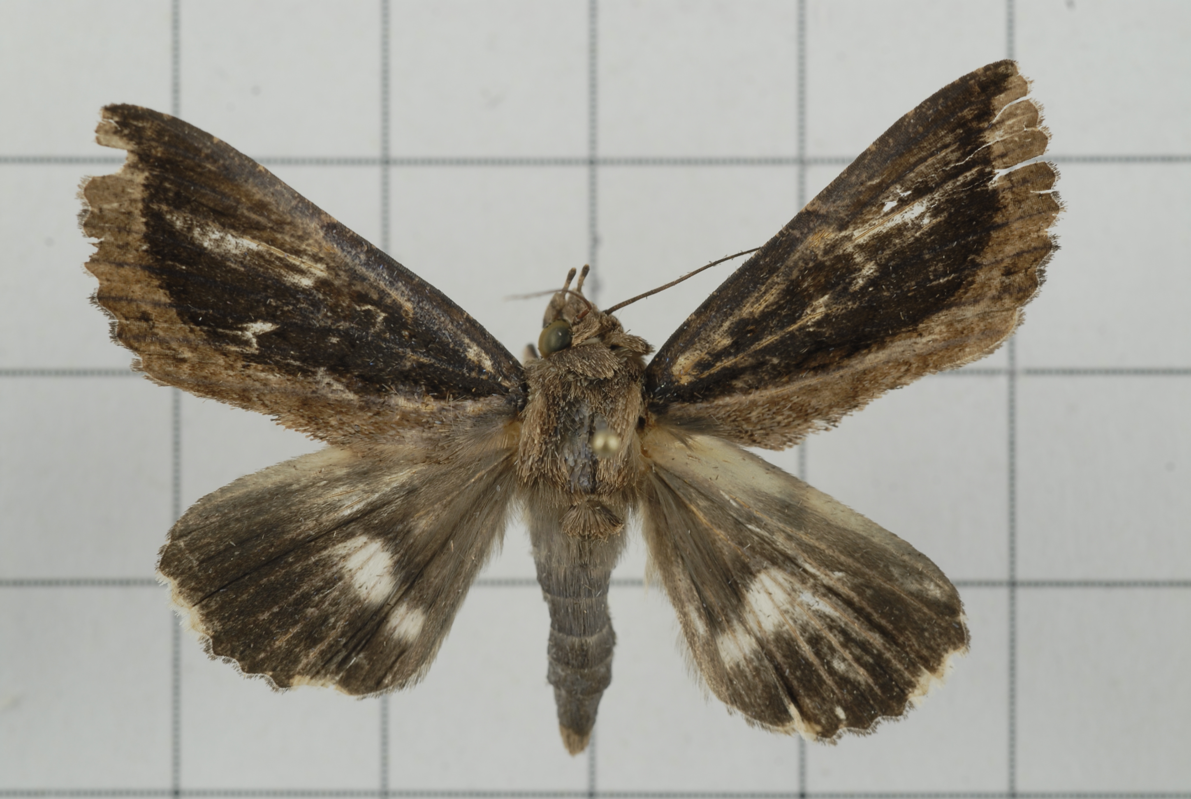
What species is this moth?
Ercheia cyllaria
